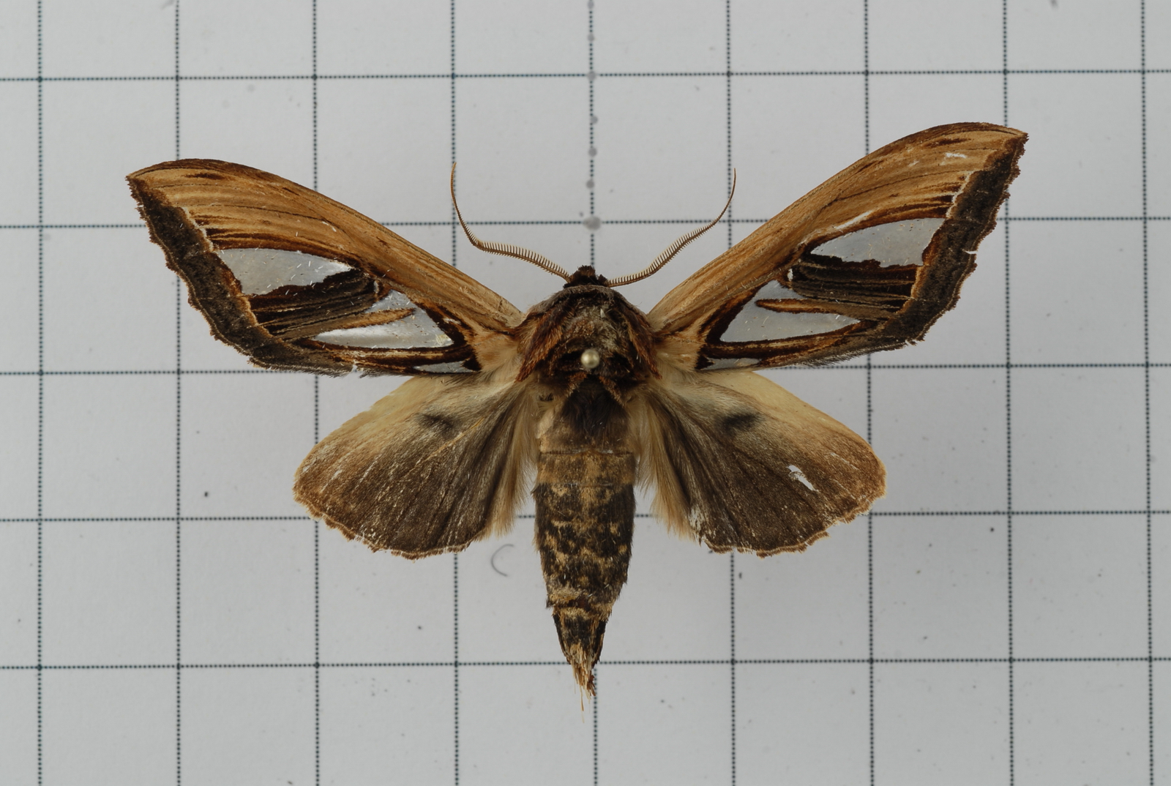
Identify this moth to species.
Tarsolepis taiwana
